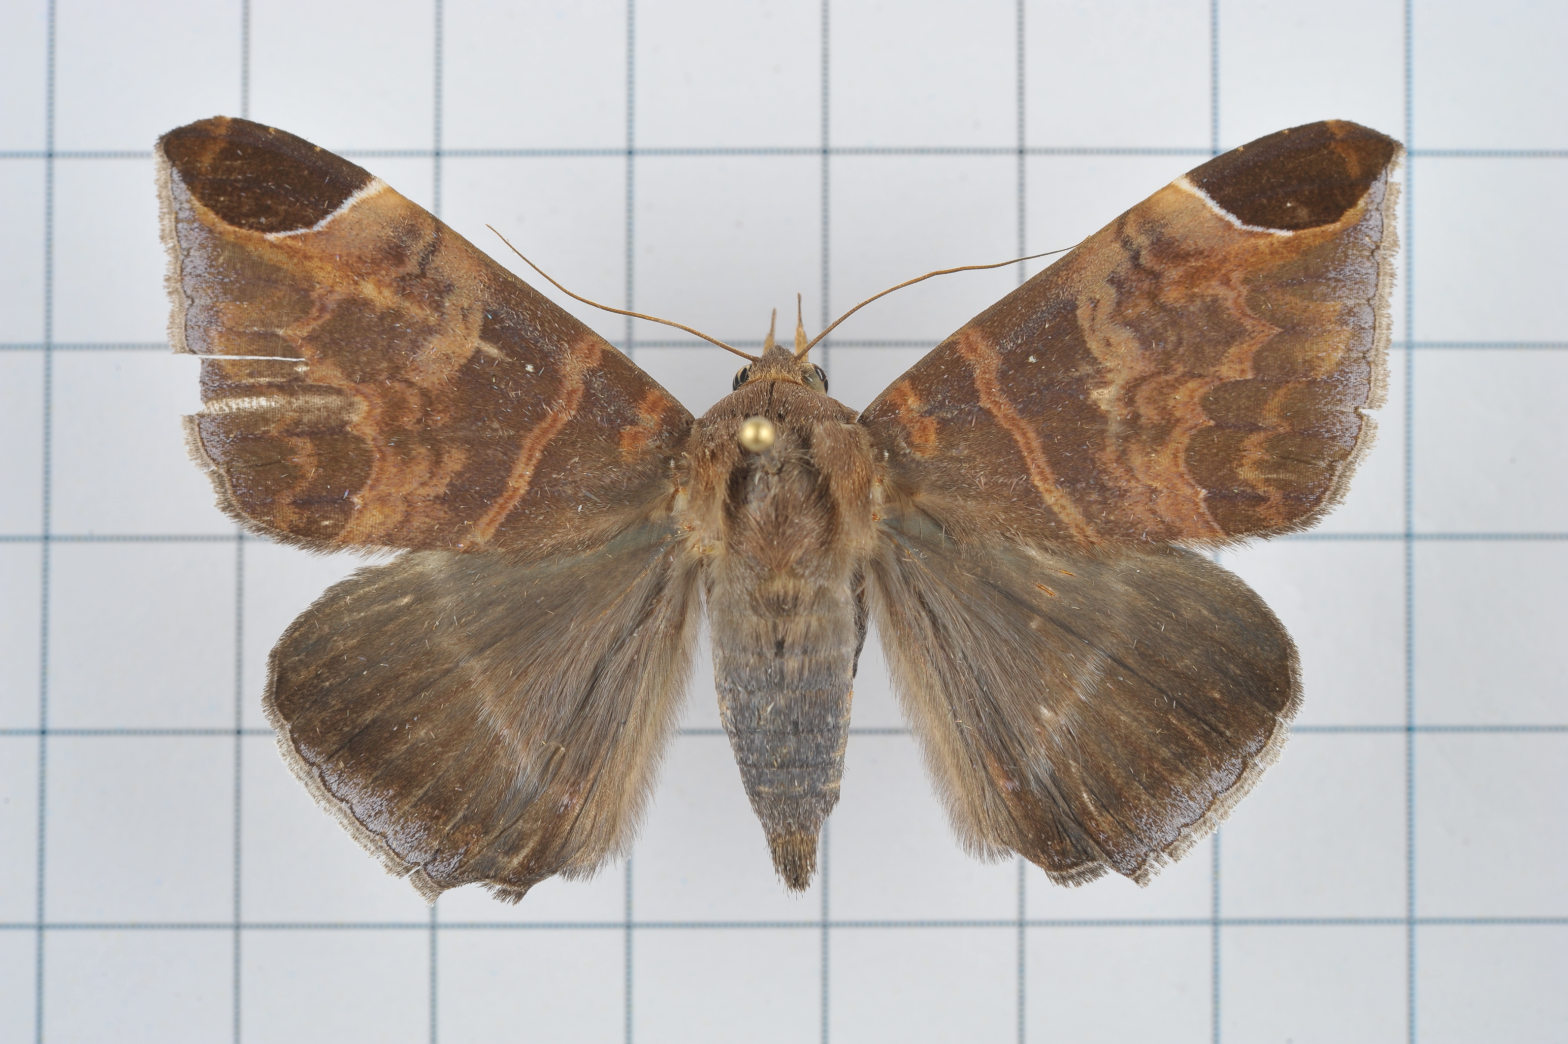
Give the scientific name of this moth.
Pindara illibata
